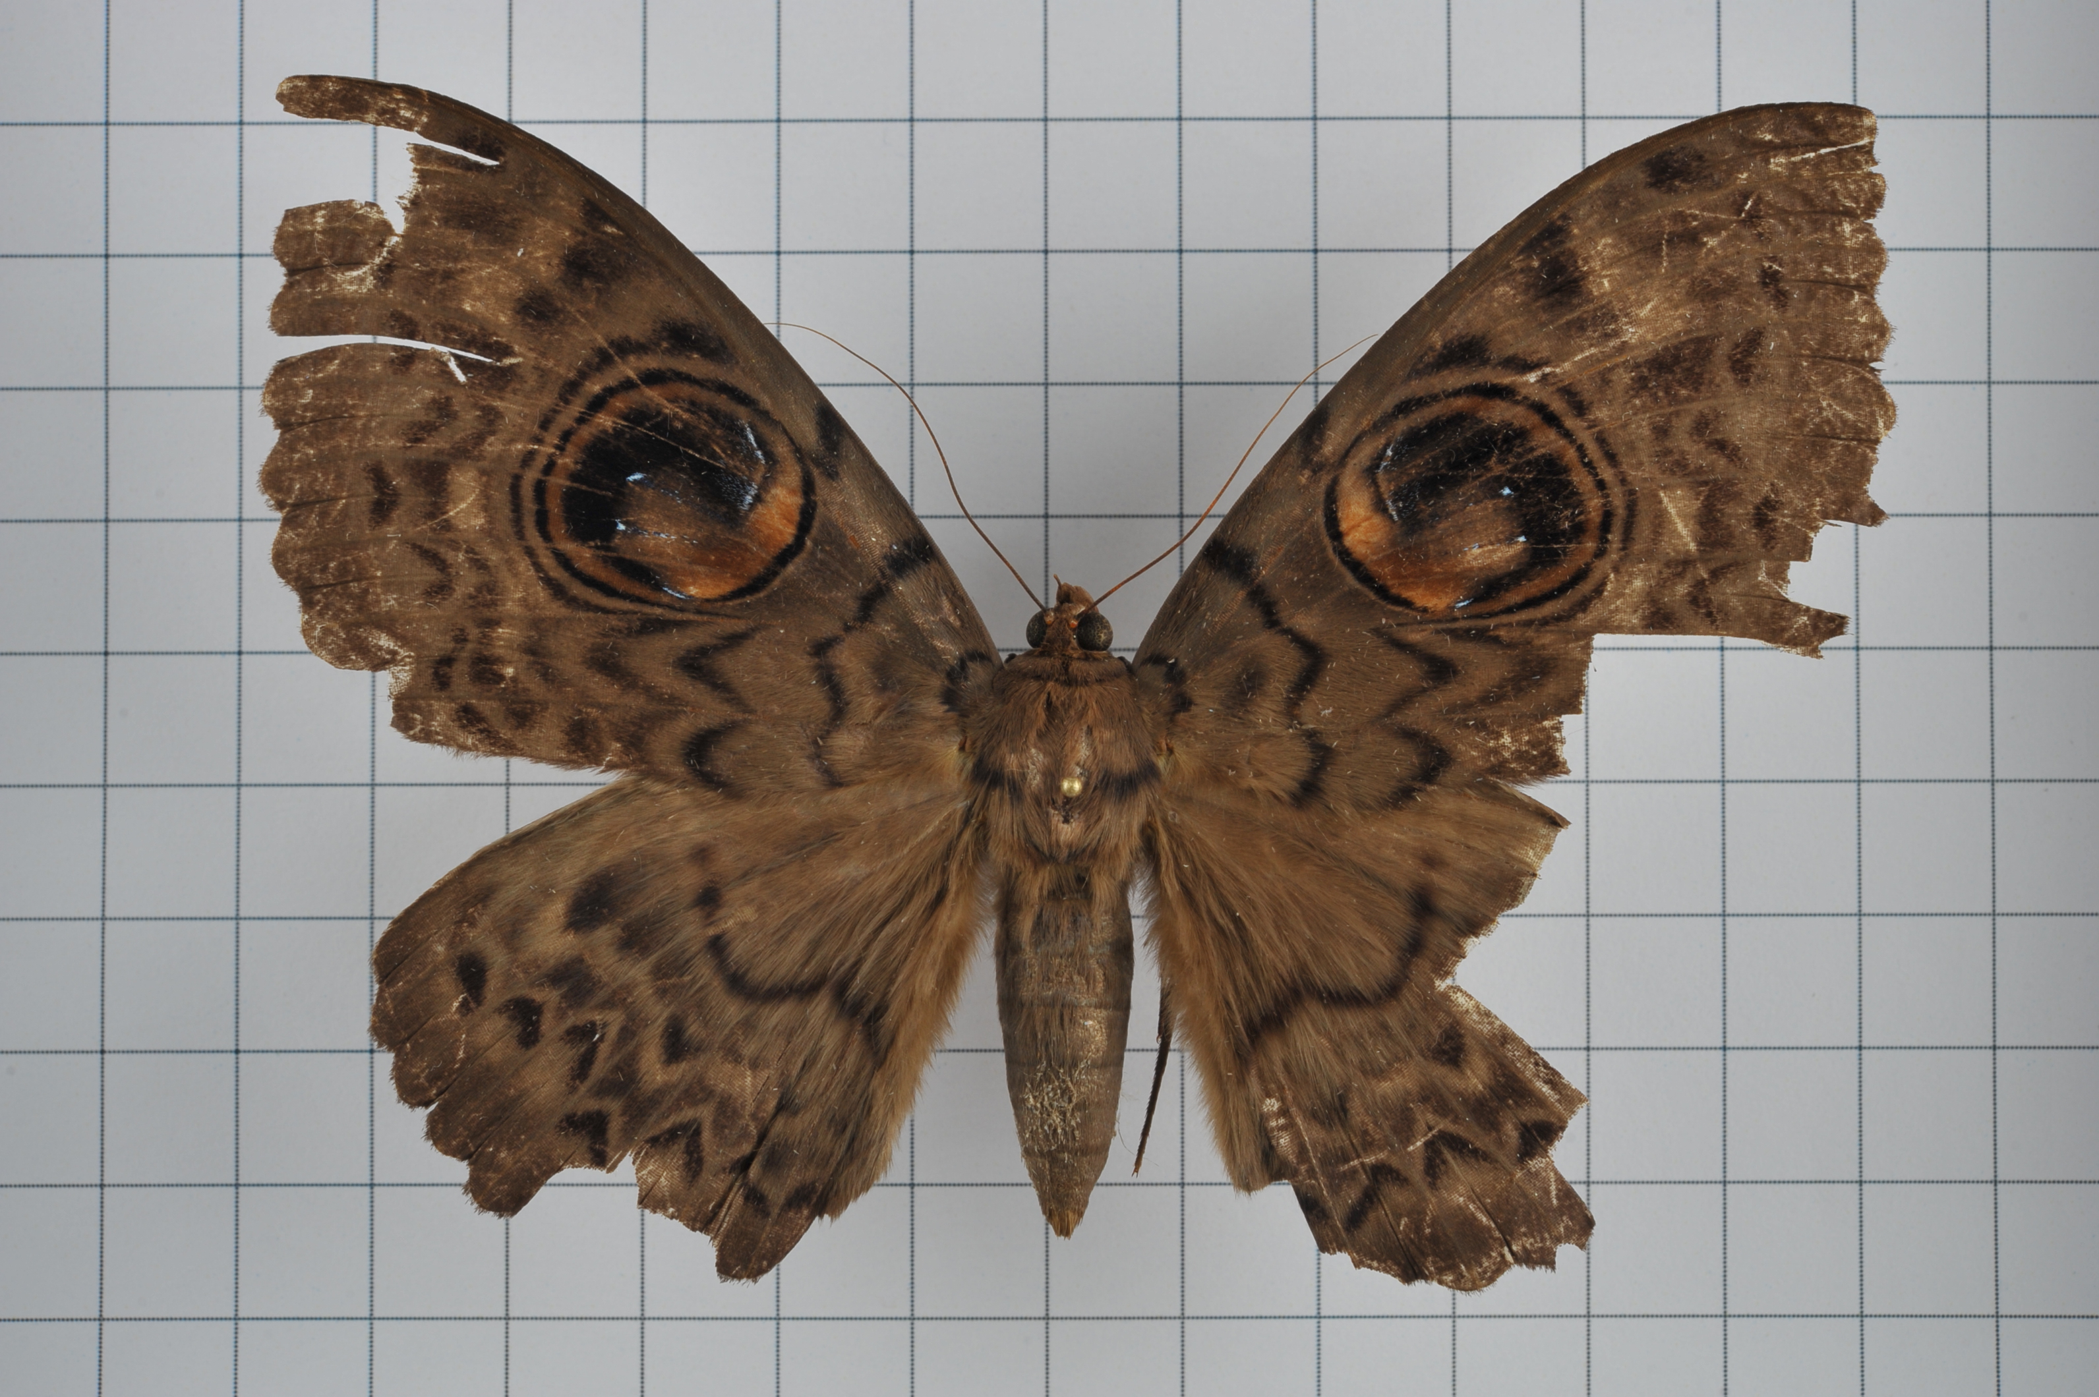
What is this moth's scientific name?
Erebus macrops
